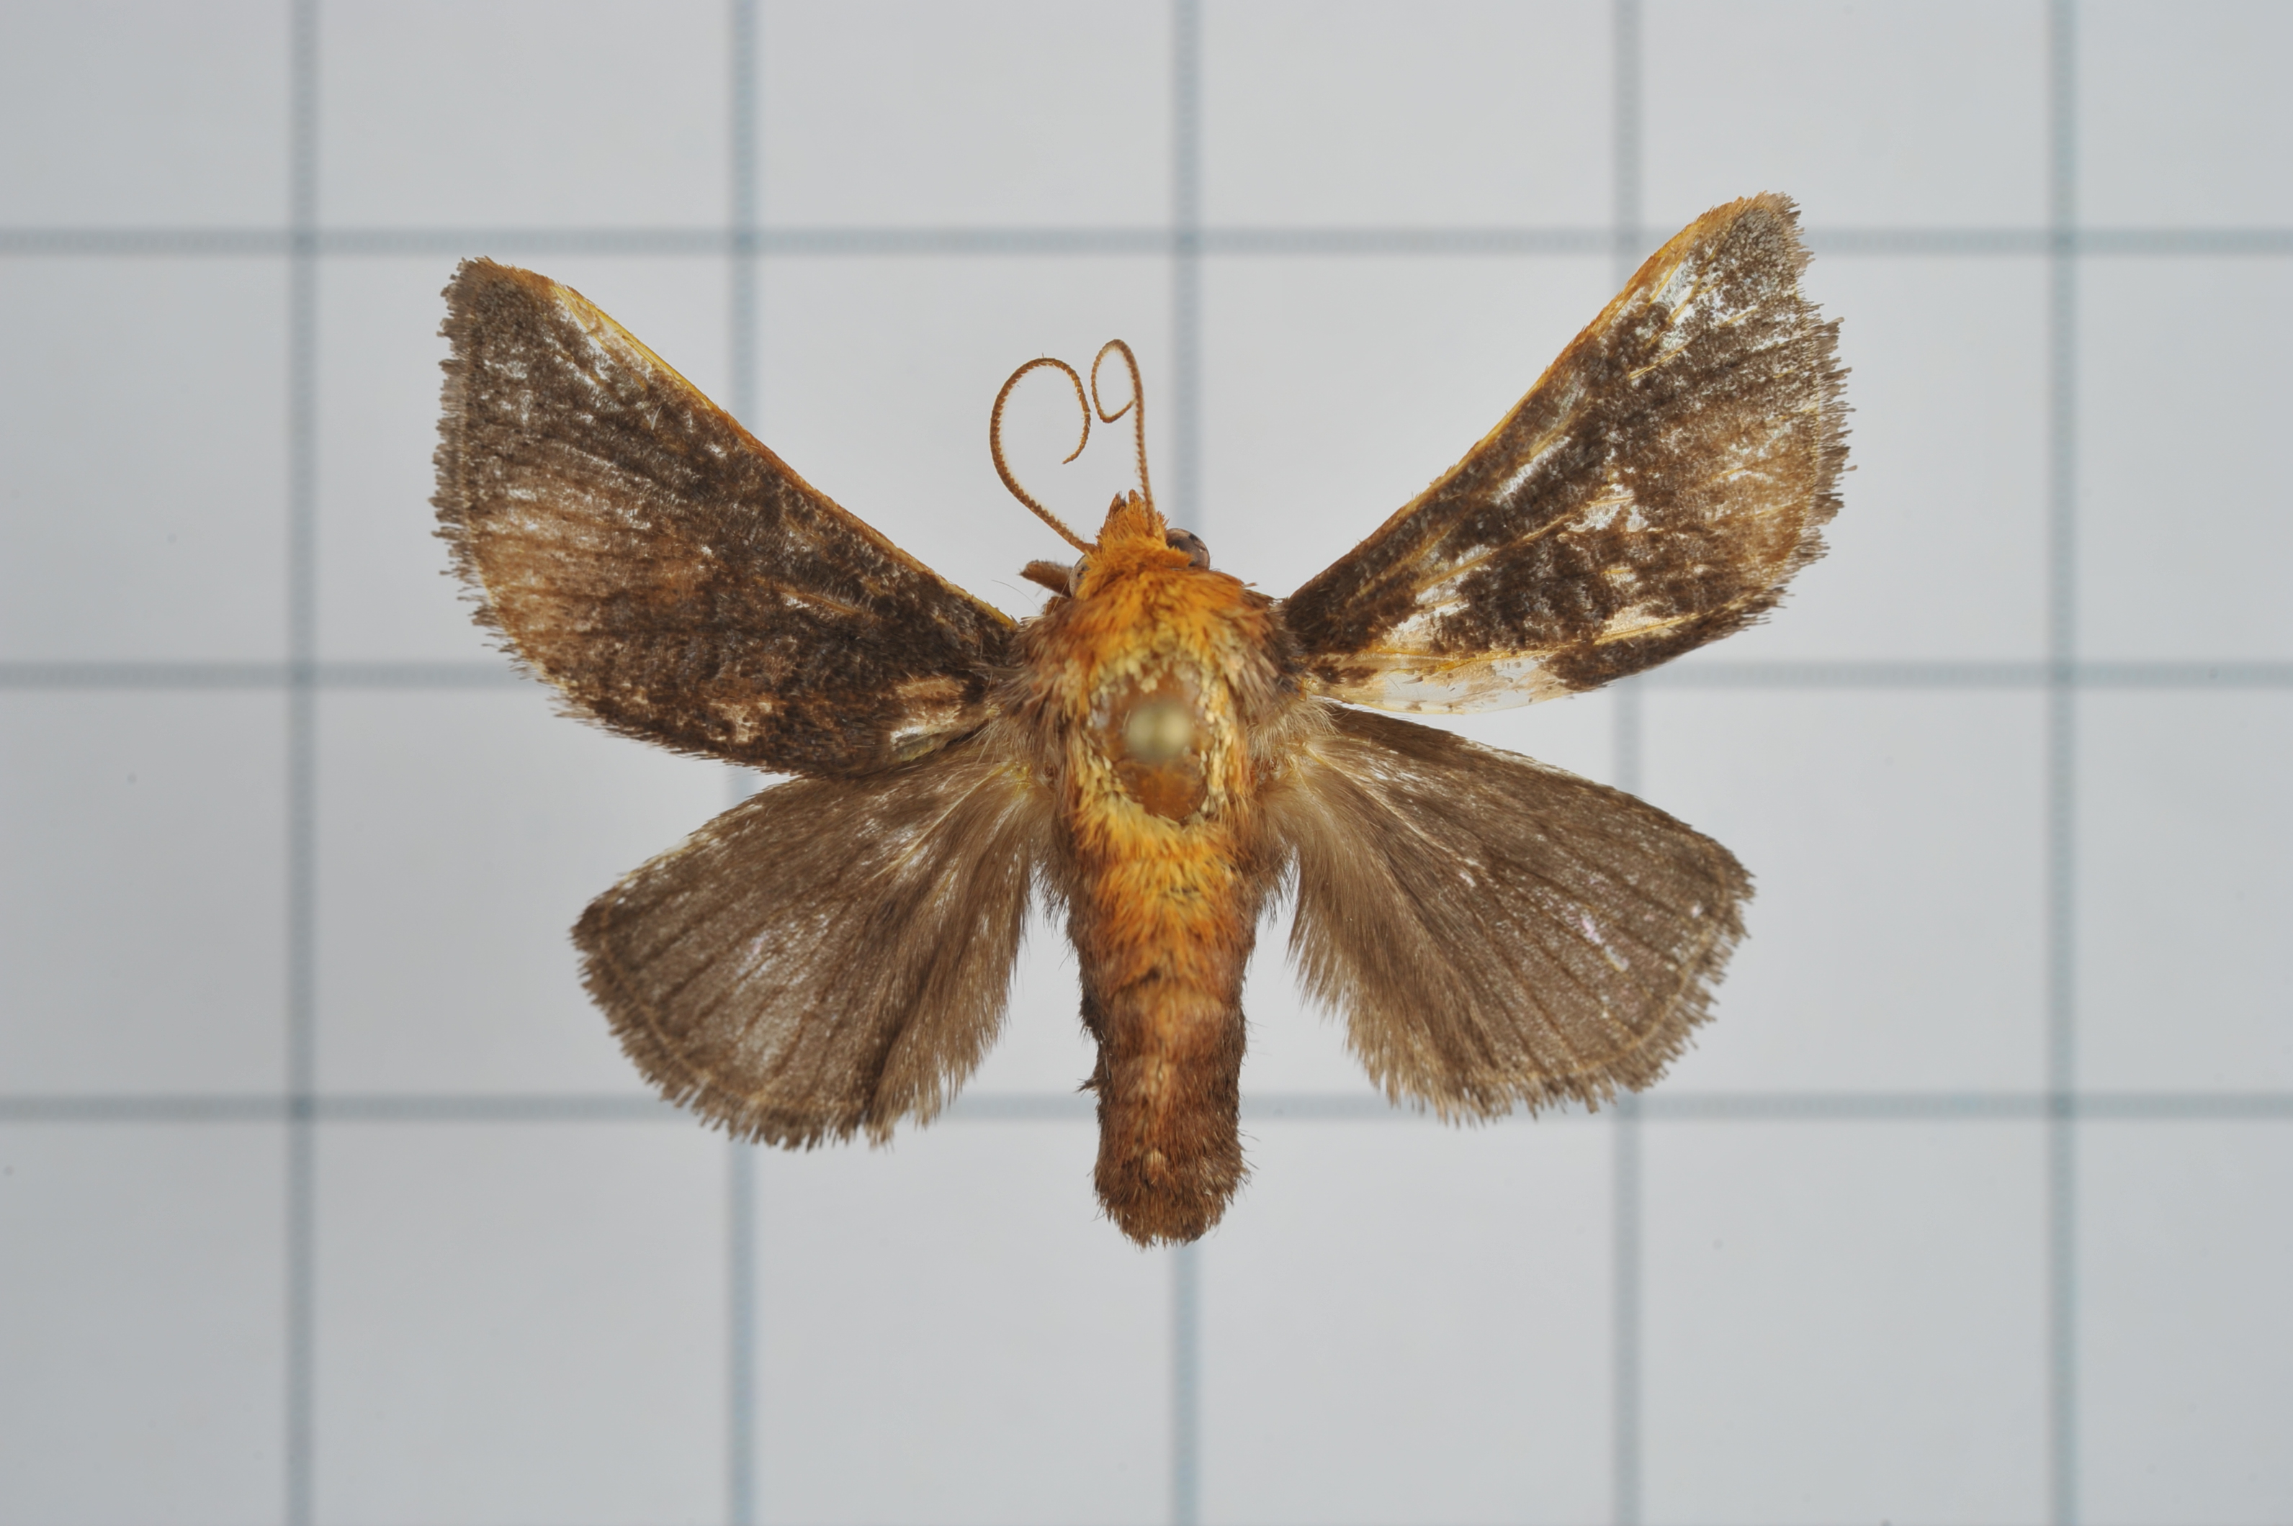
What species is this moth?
Iraga rugosa
